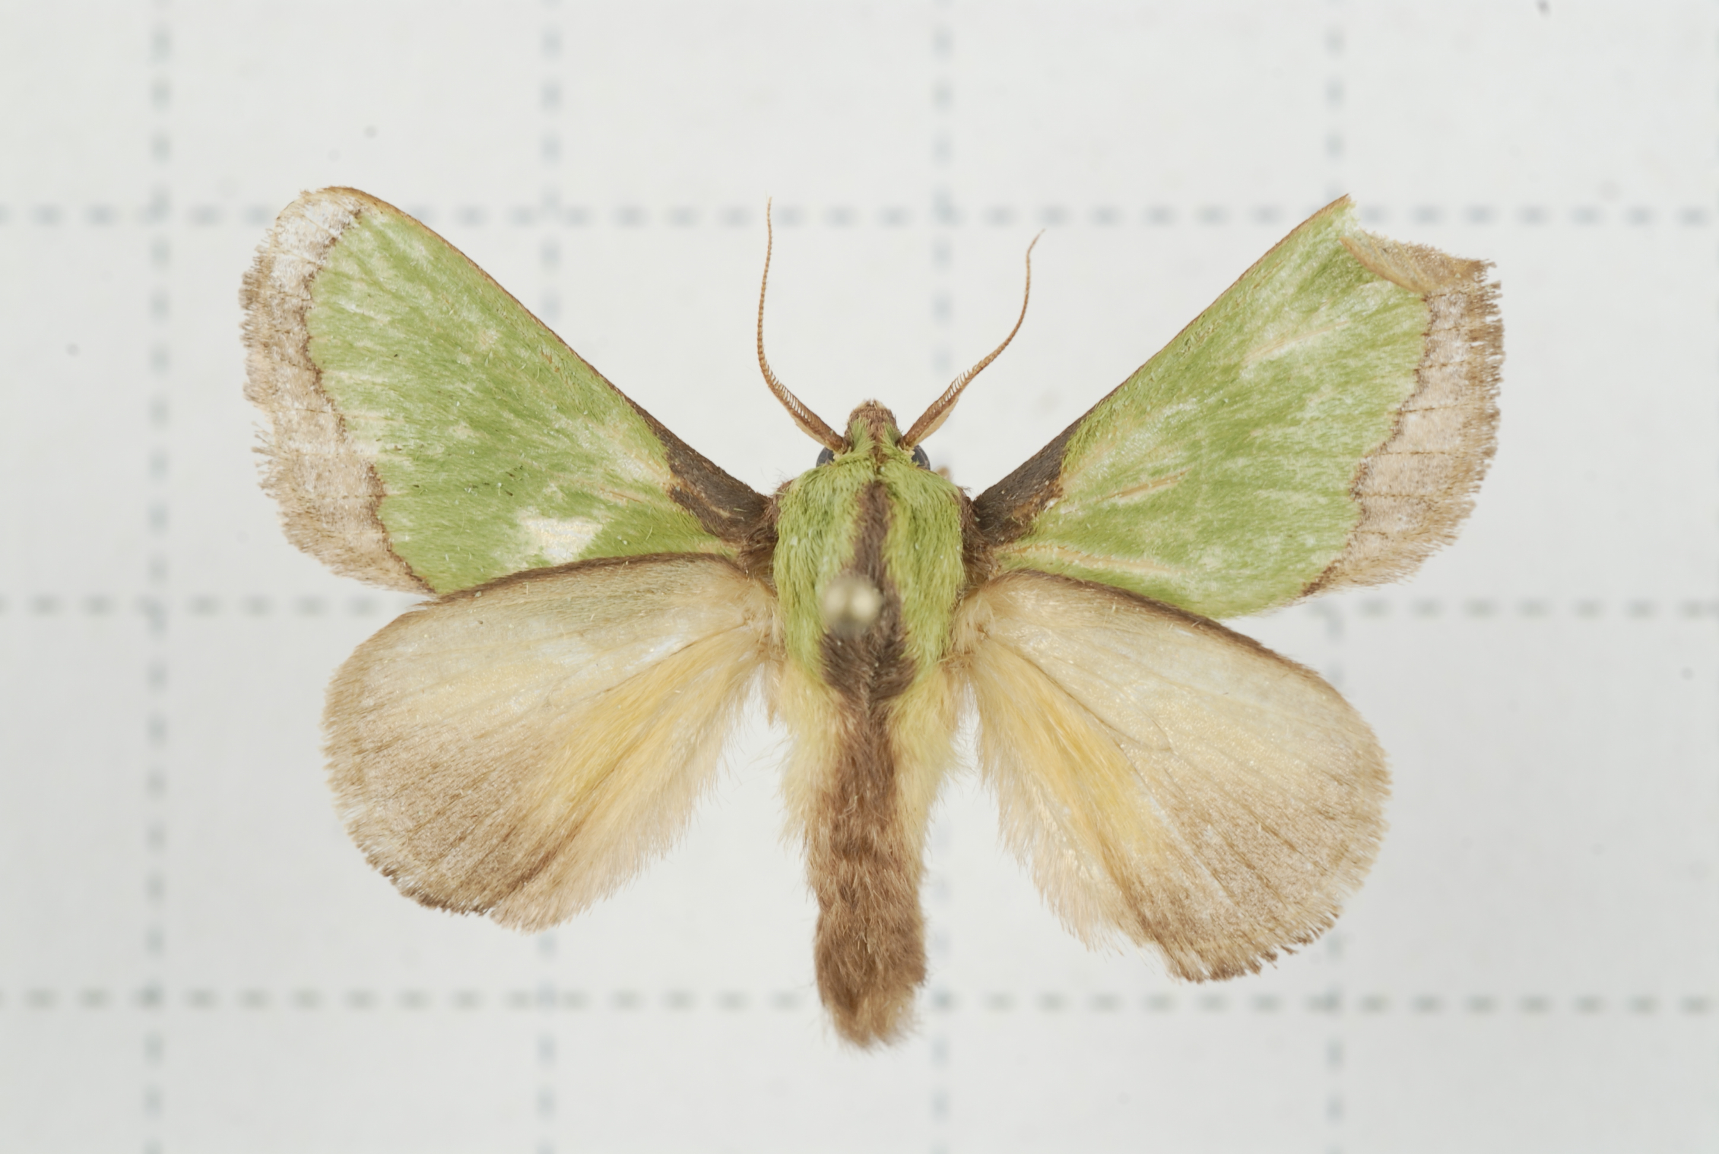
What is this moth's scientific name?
Parasa shirakii
